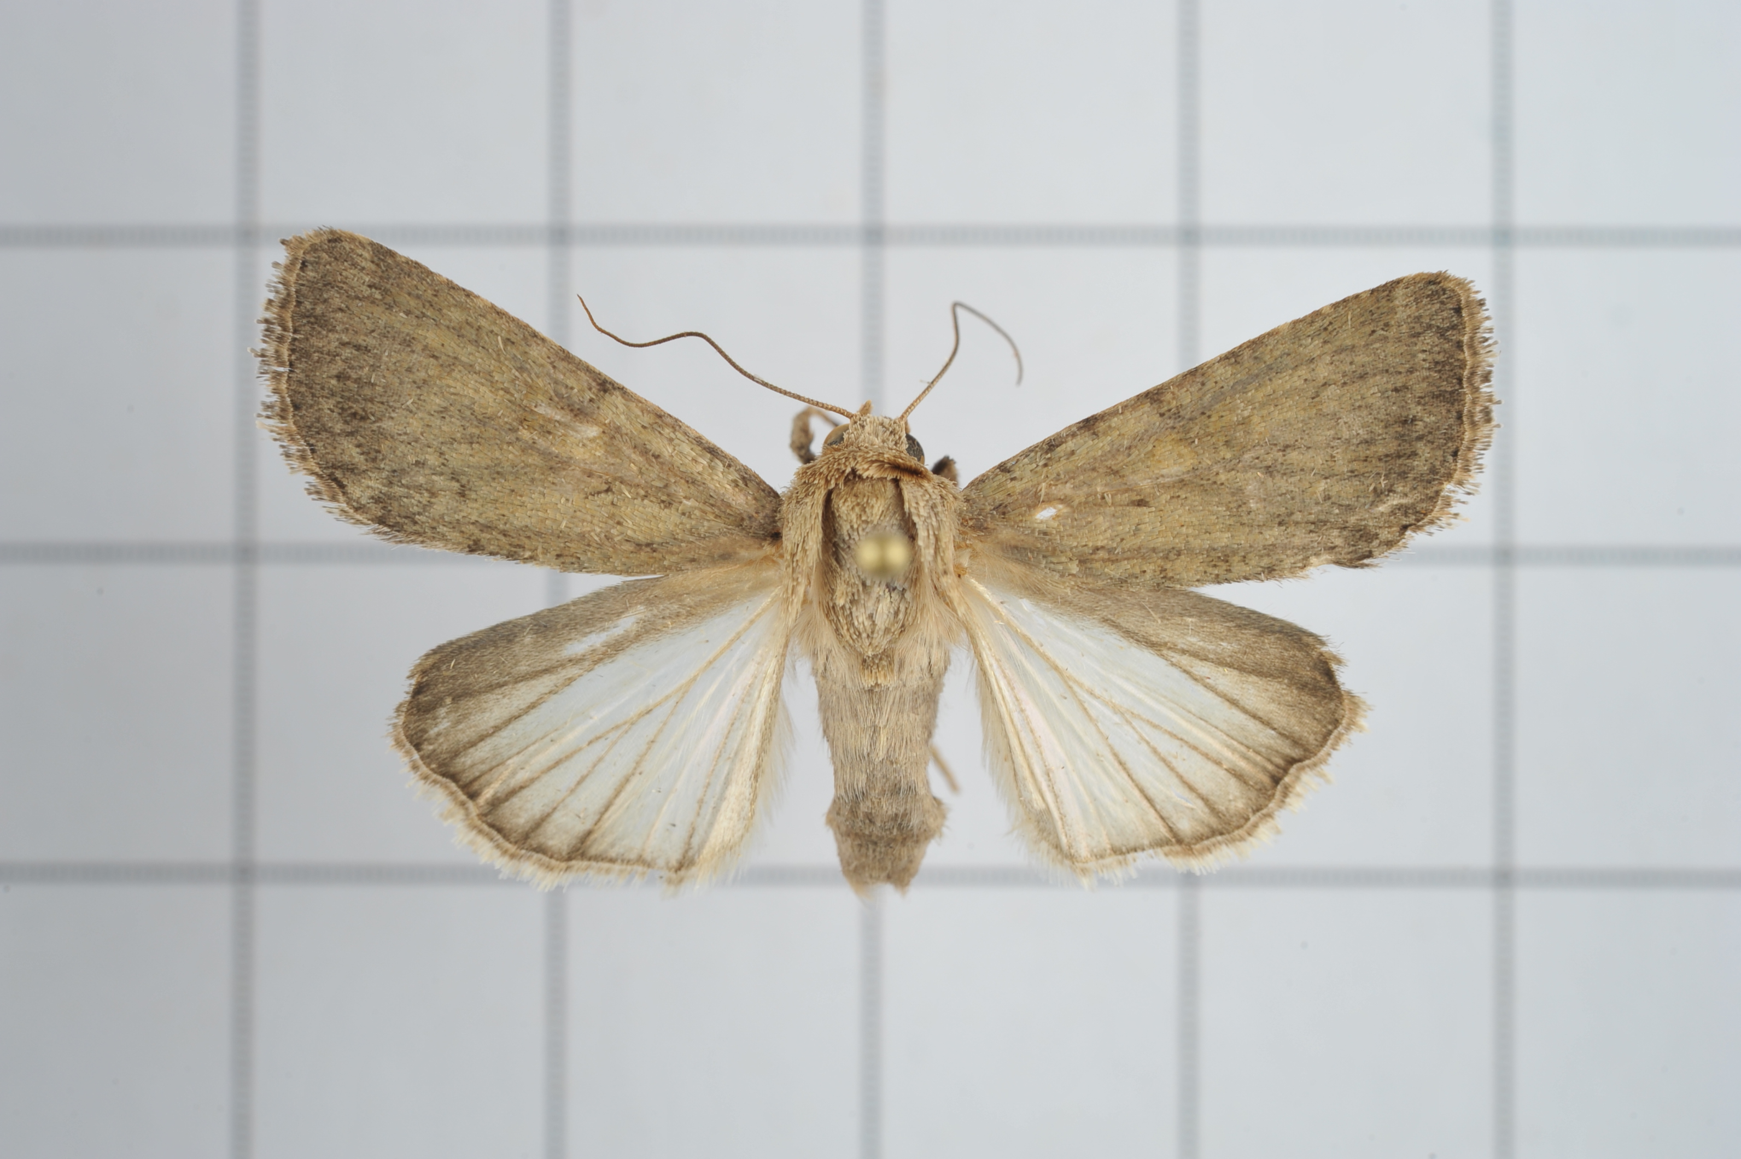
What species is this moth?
Spodoptera pecten
